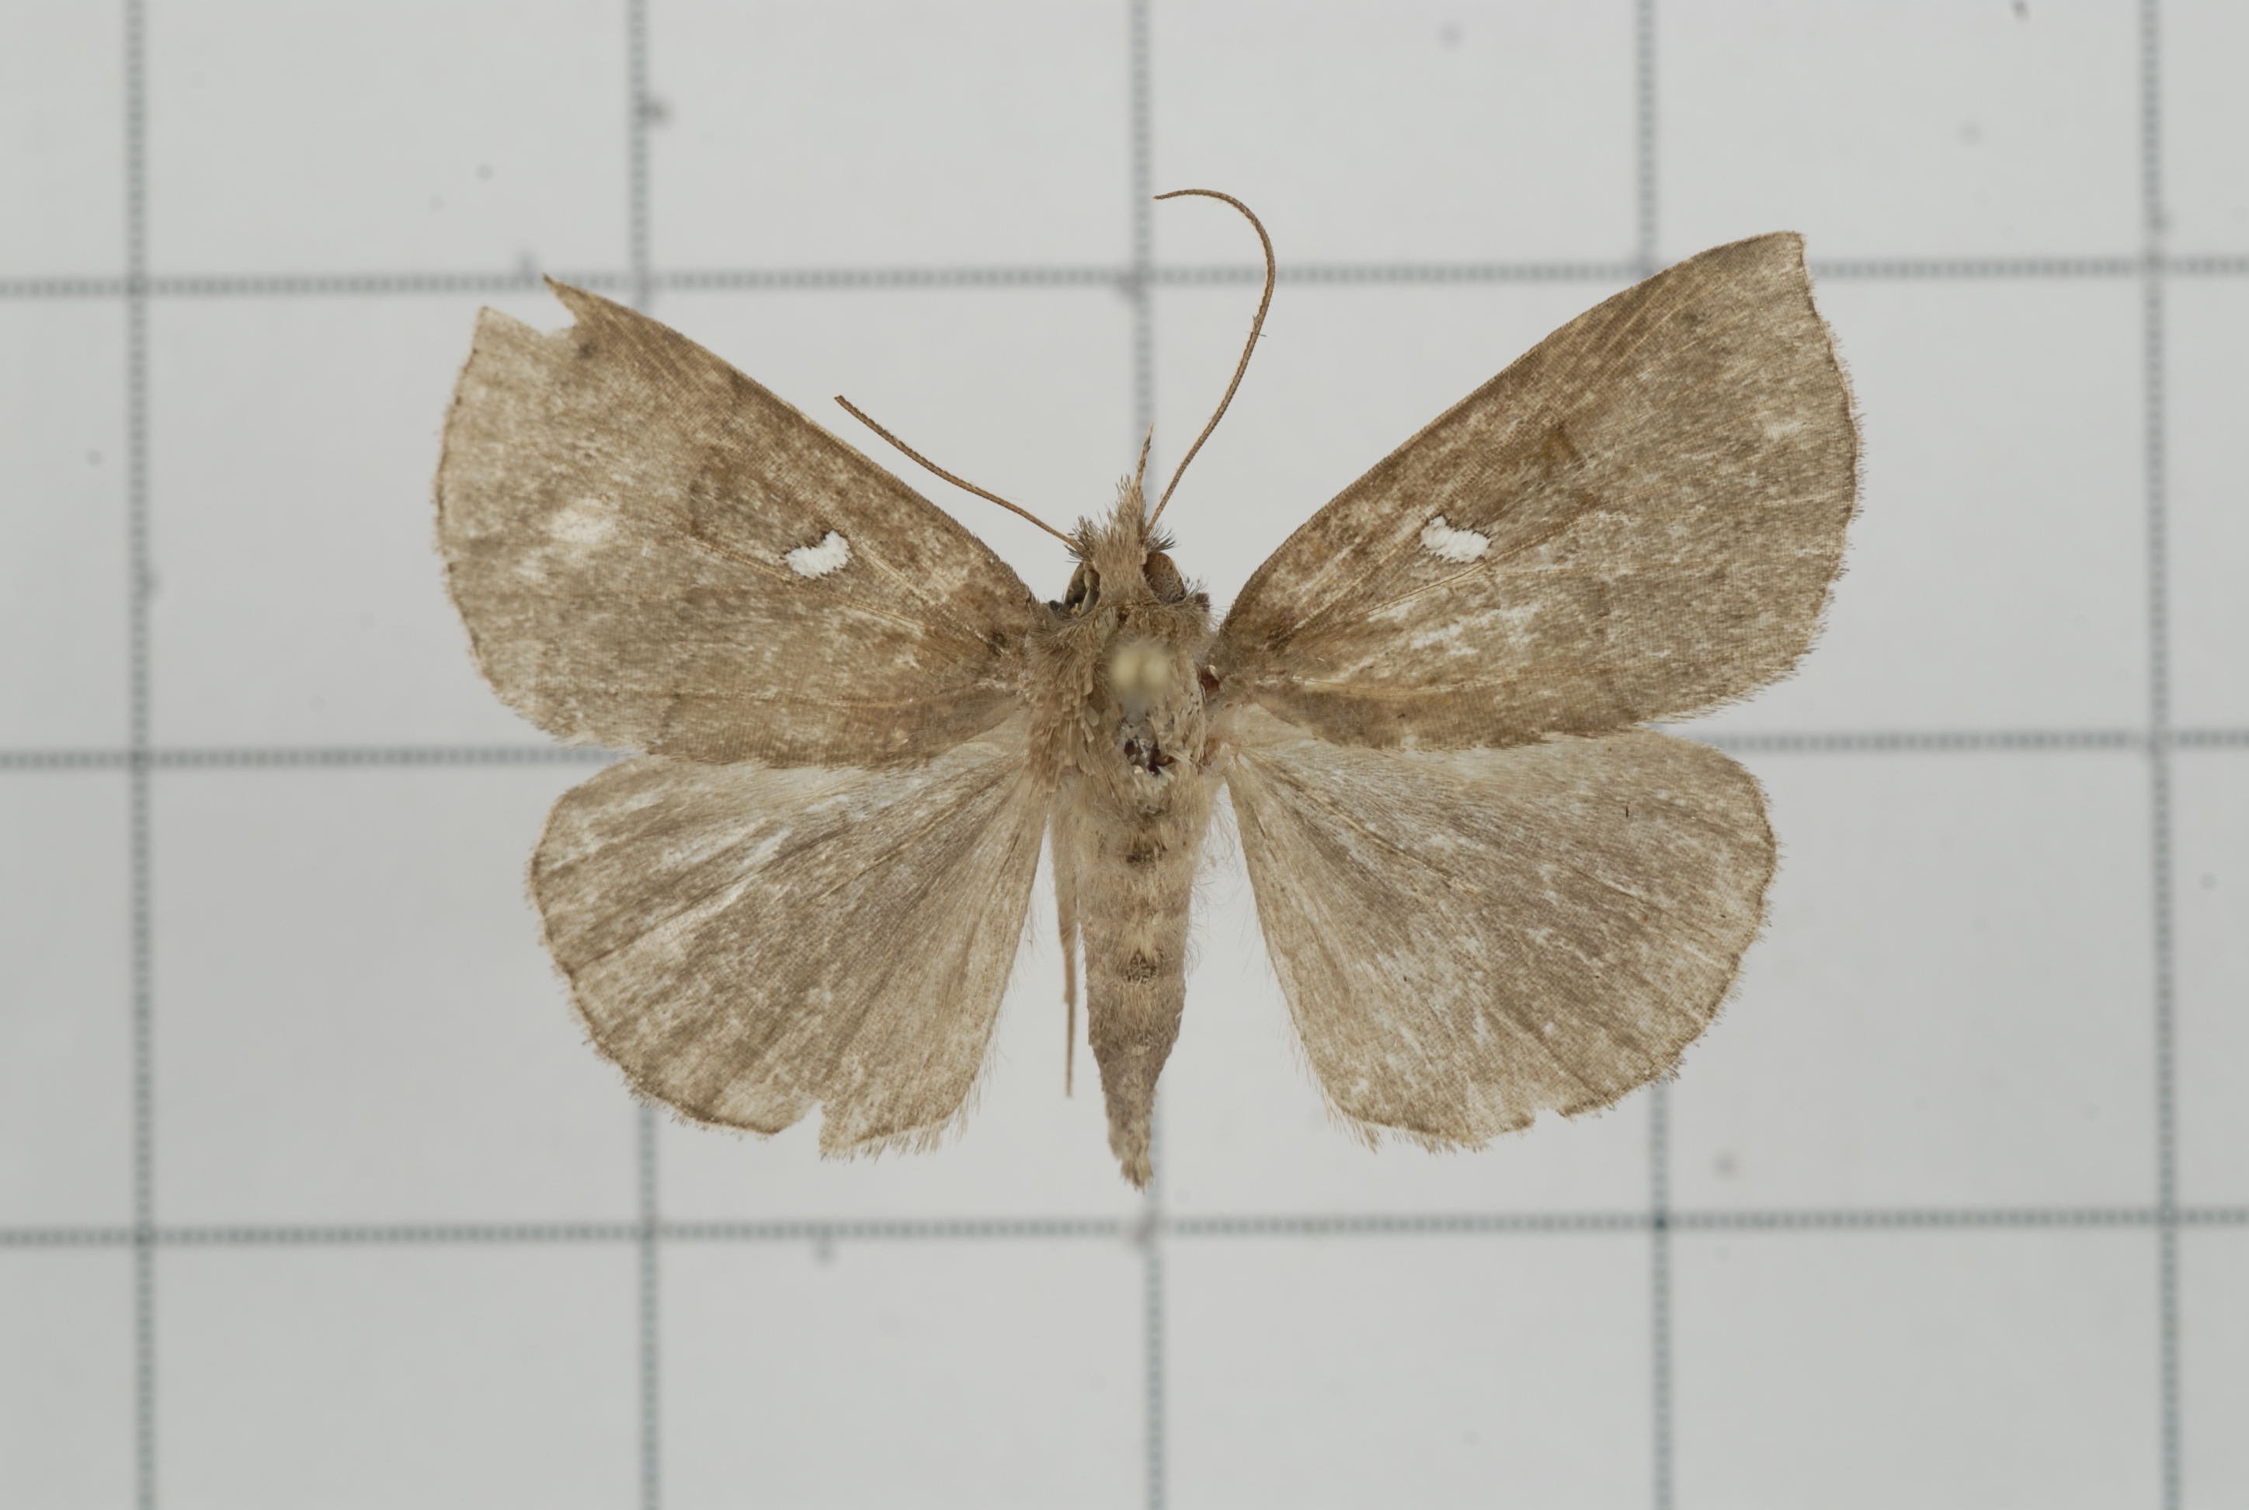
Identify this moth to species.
Hypena albopunctalis
